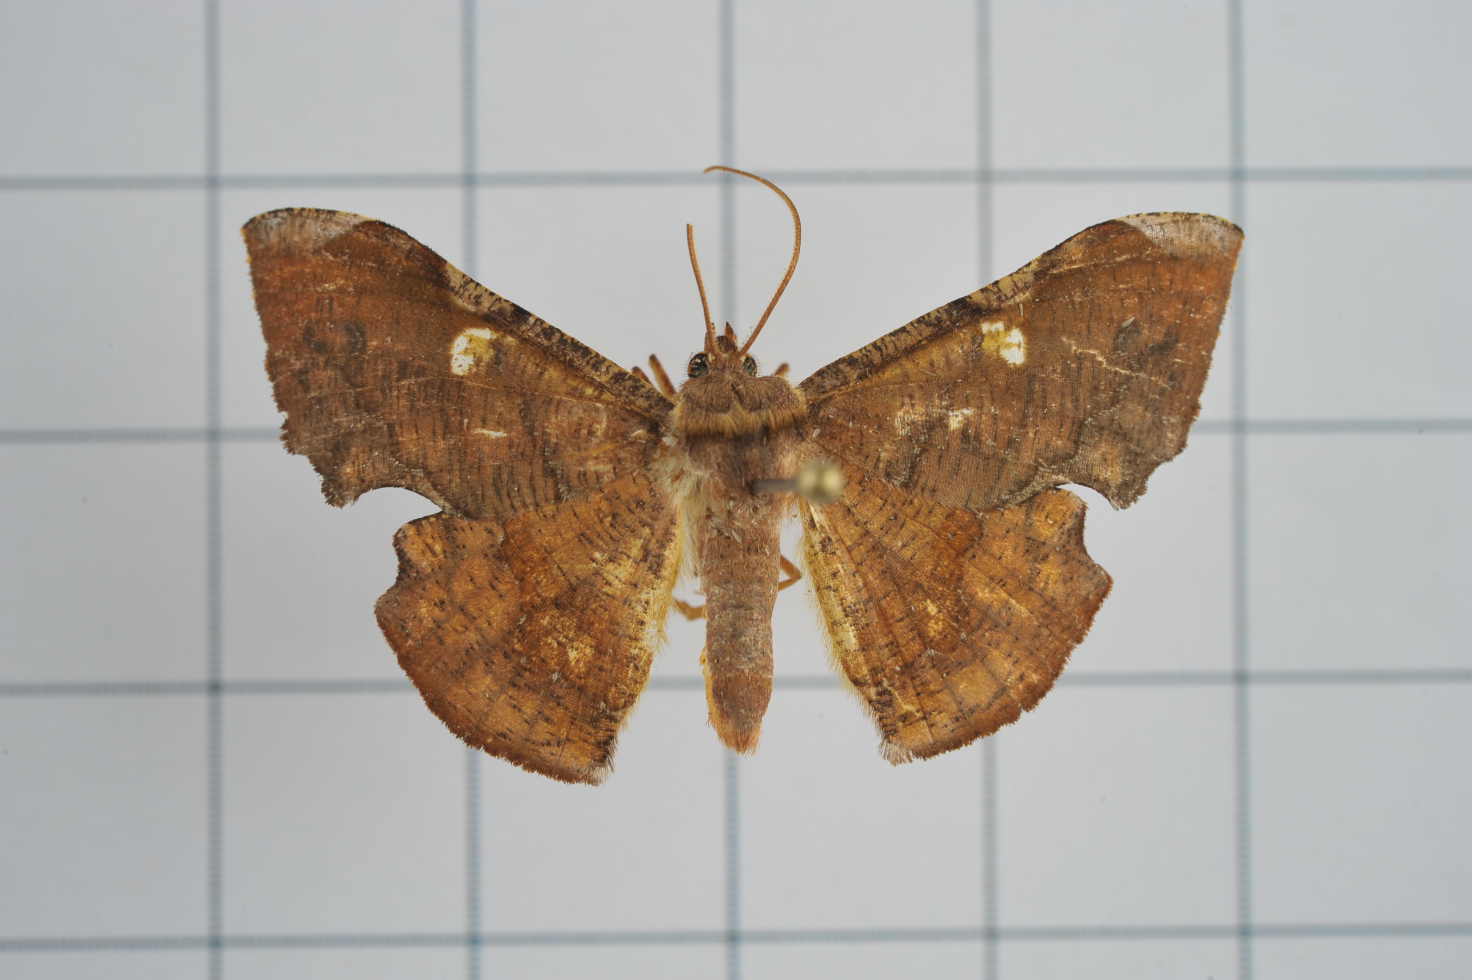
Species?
Fascellina chromataria
